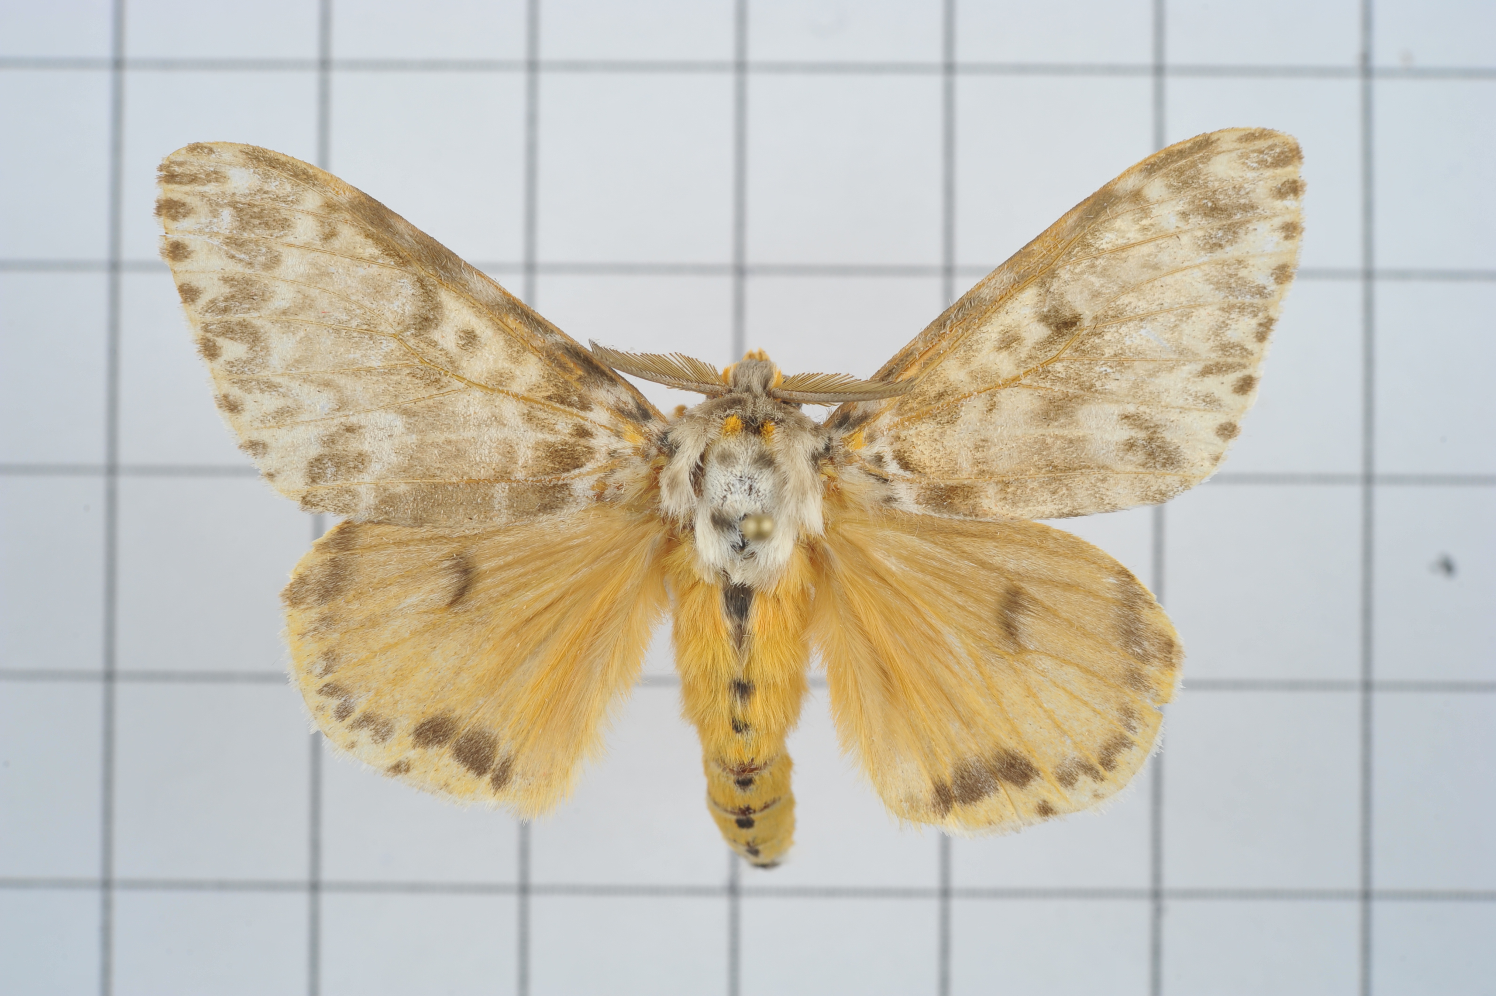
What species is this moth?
Lymantria mathura subpallida
